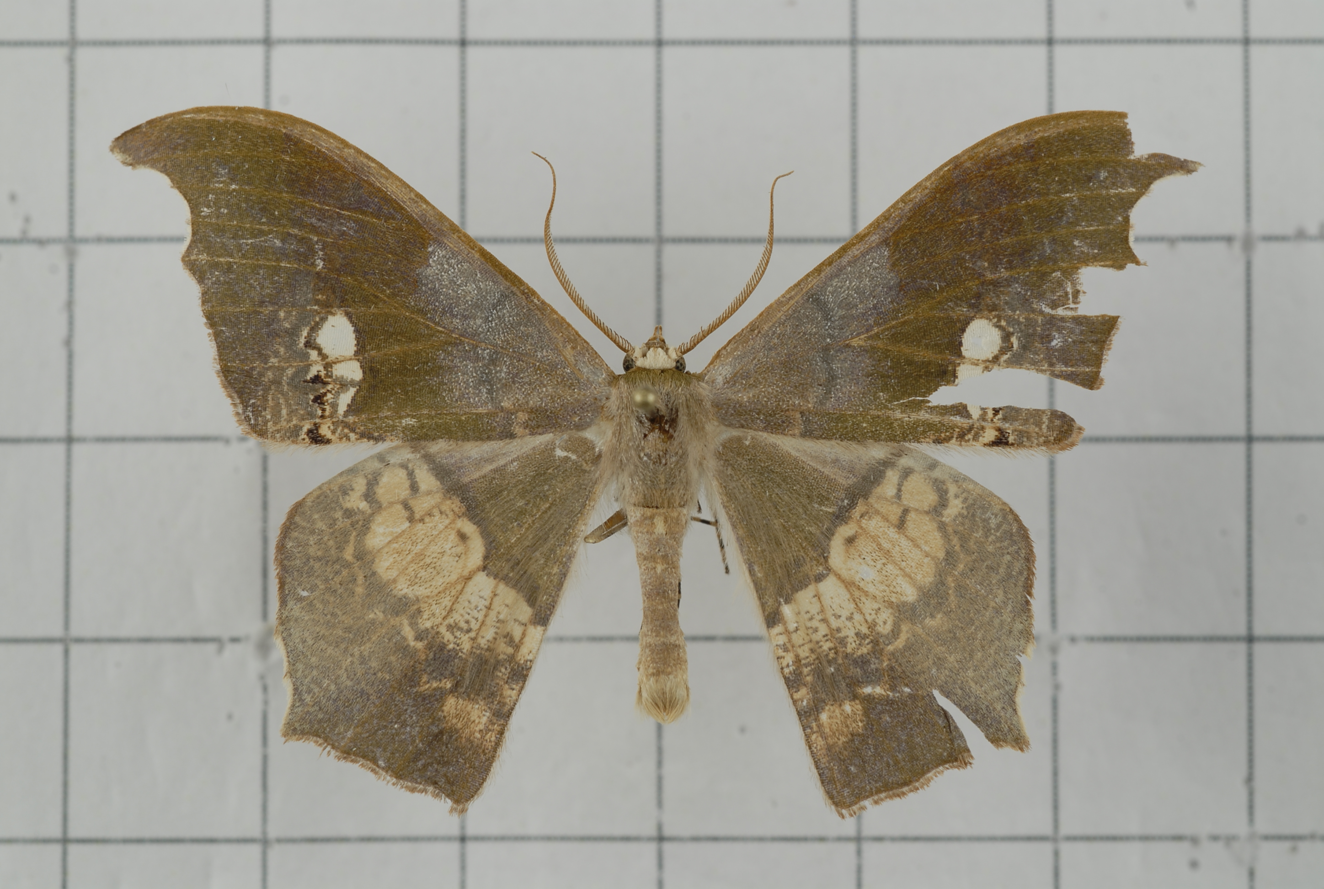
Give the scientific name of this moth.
Timandromorpha discolor
